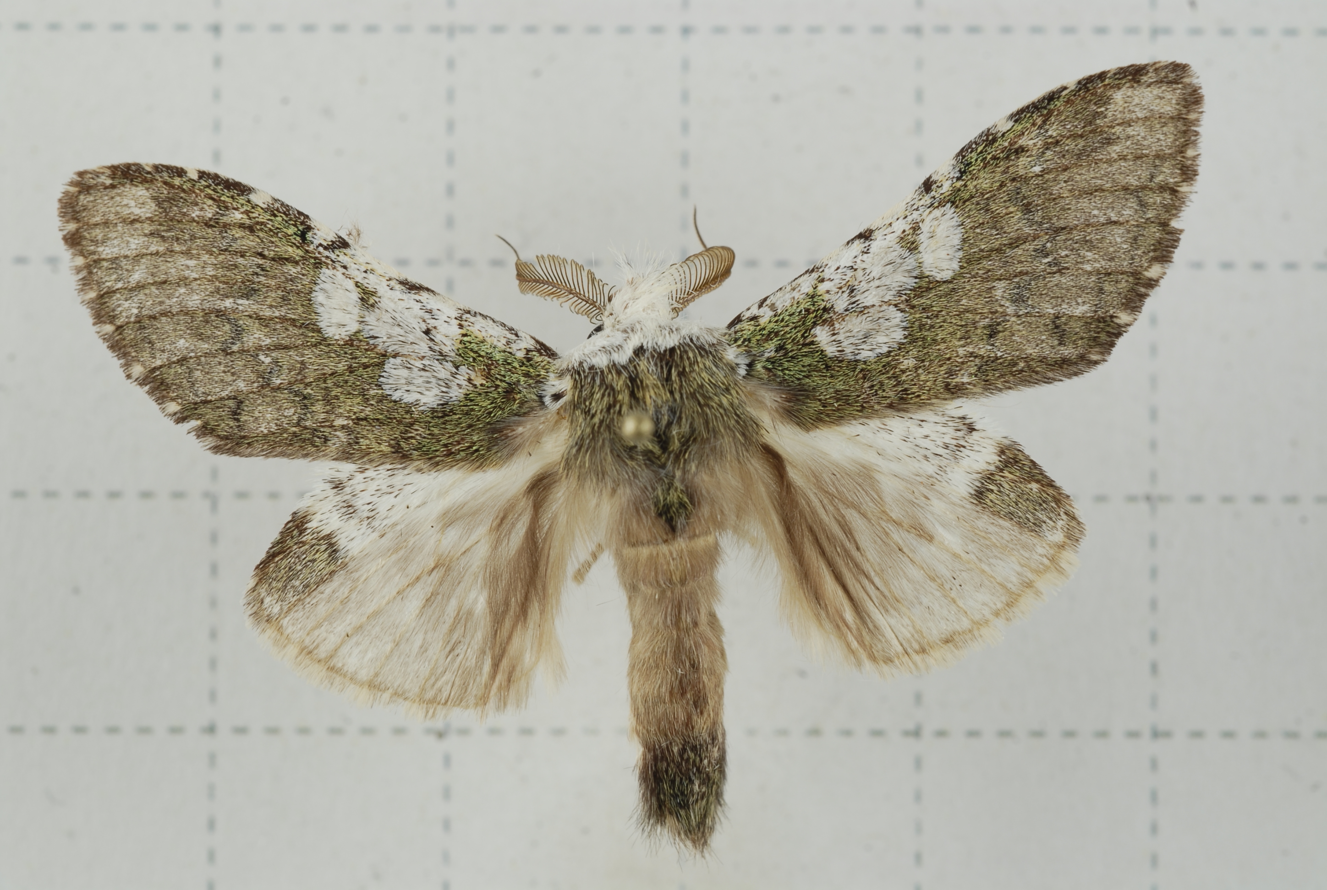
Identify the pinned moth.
Syntypistis comatus
